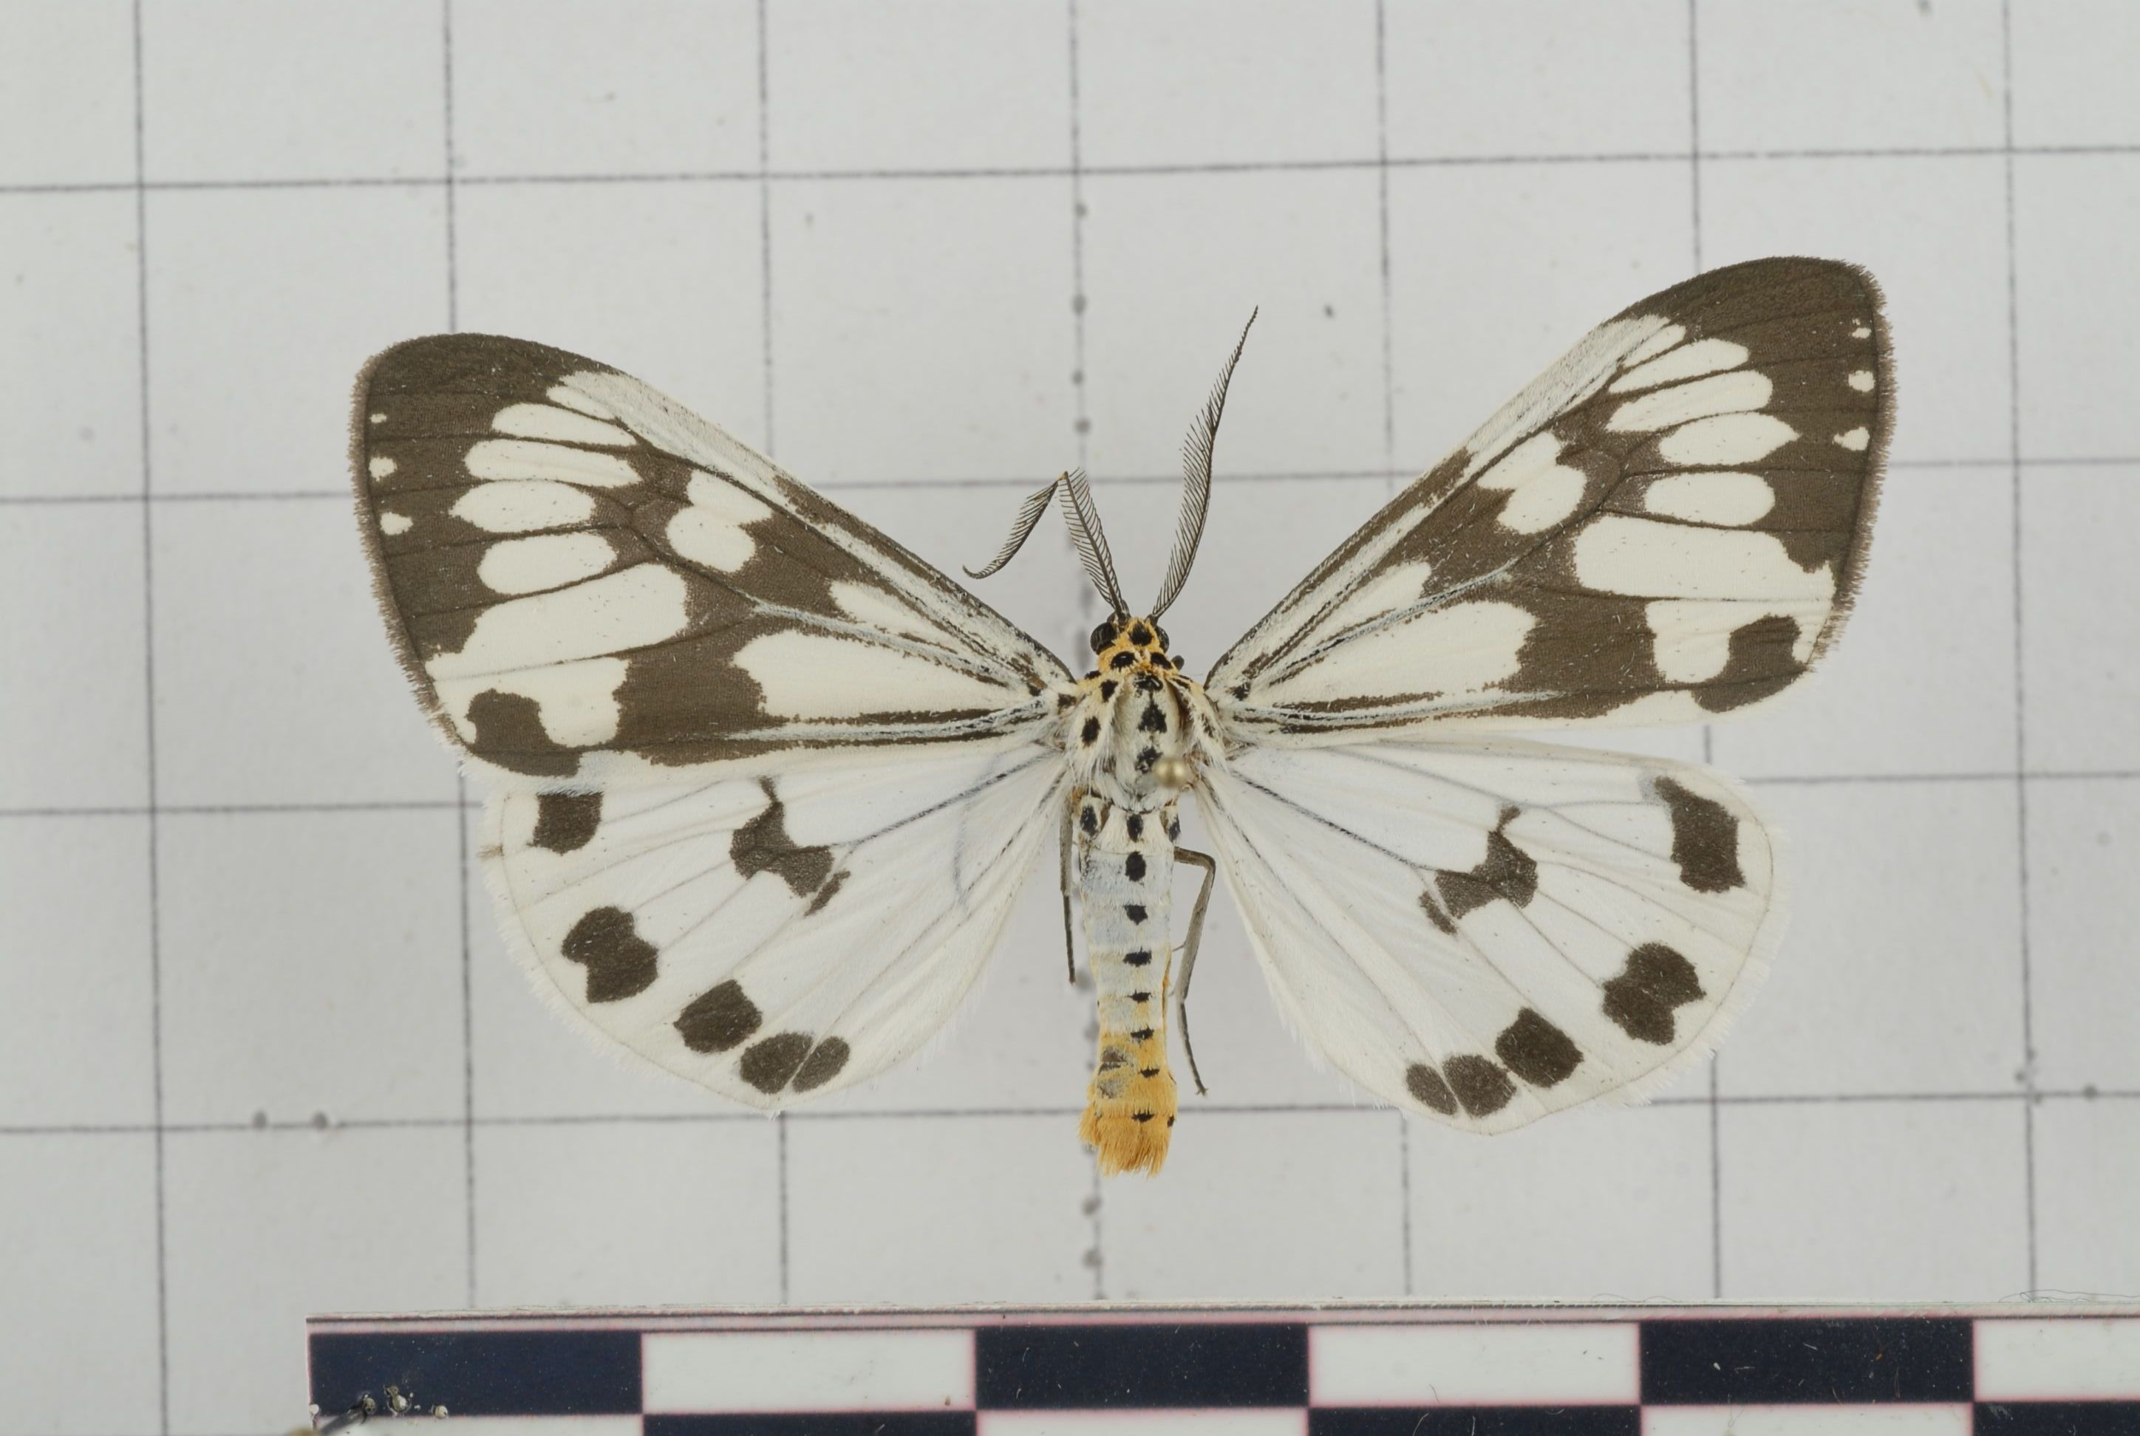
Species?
Nyctemera adversata
